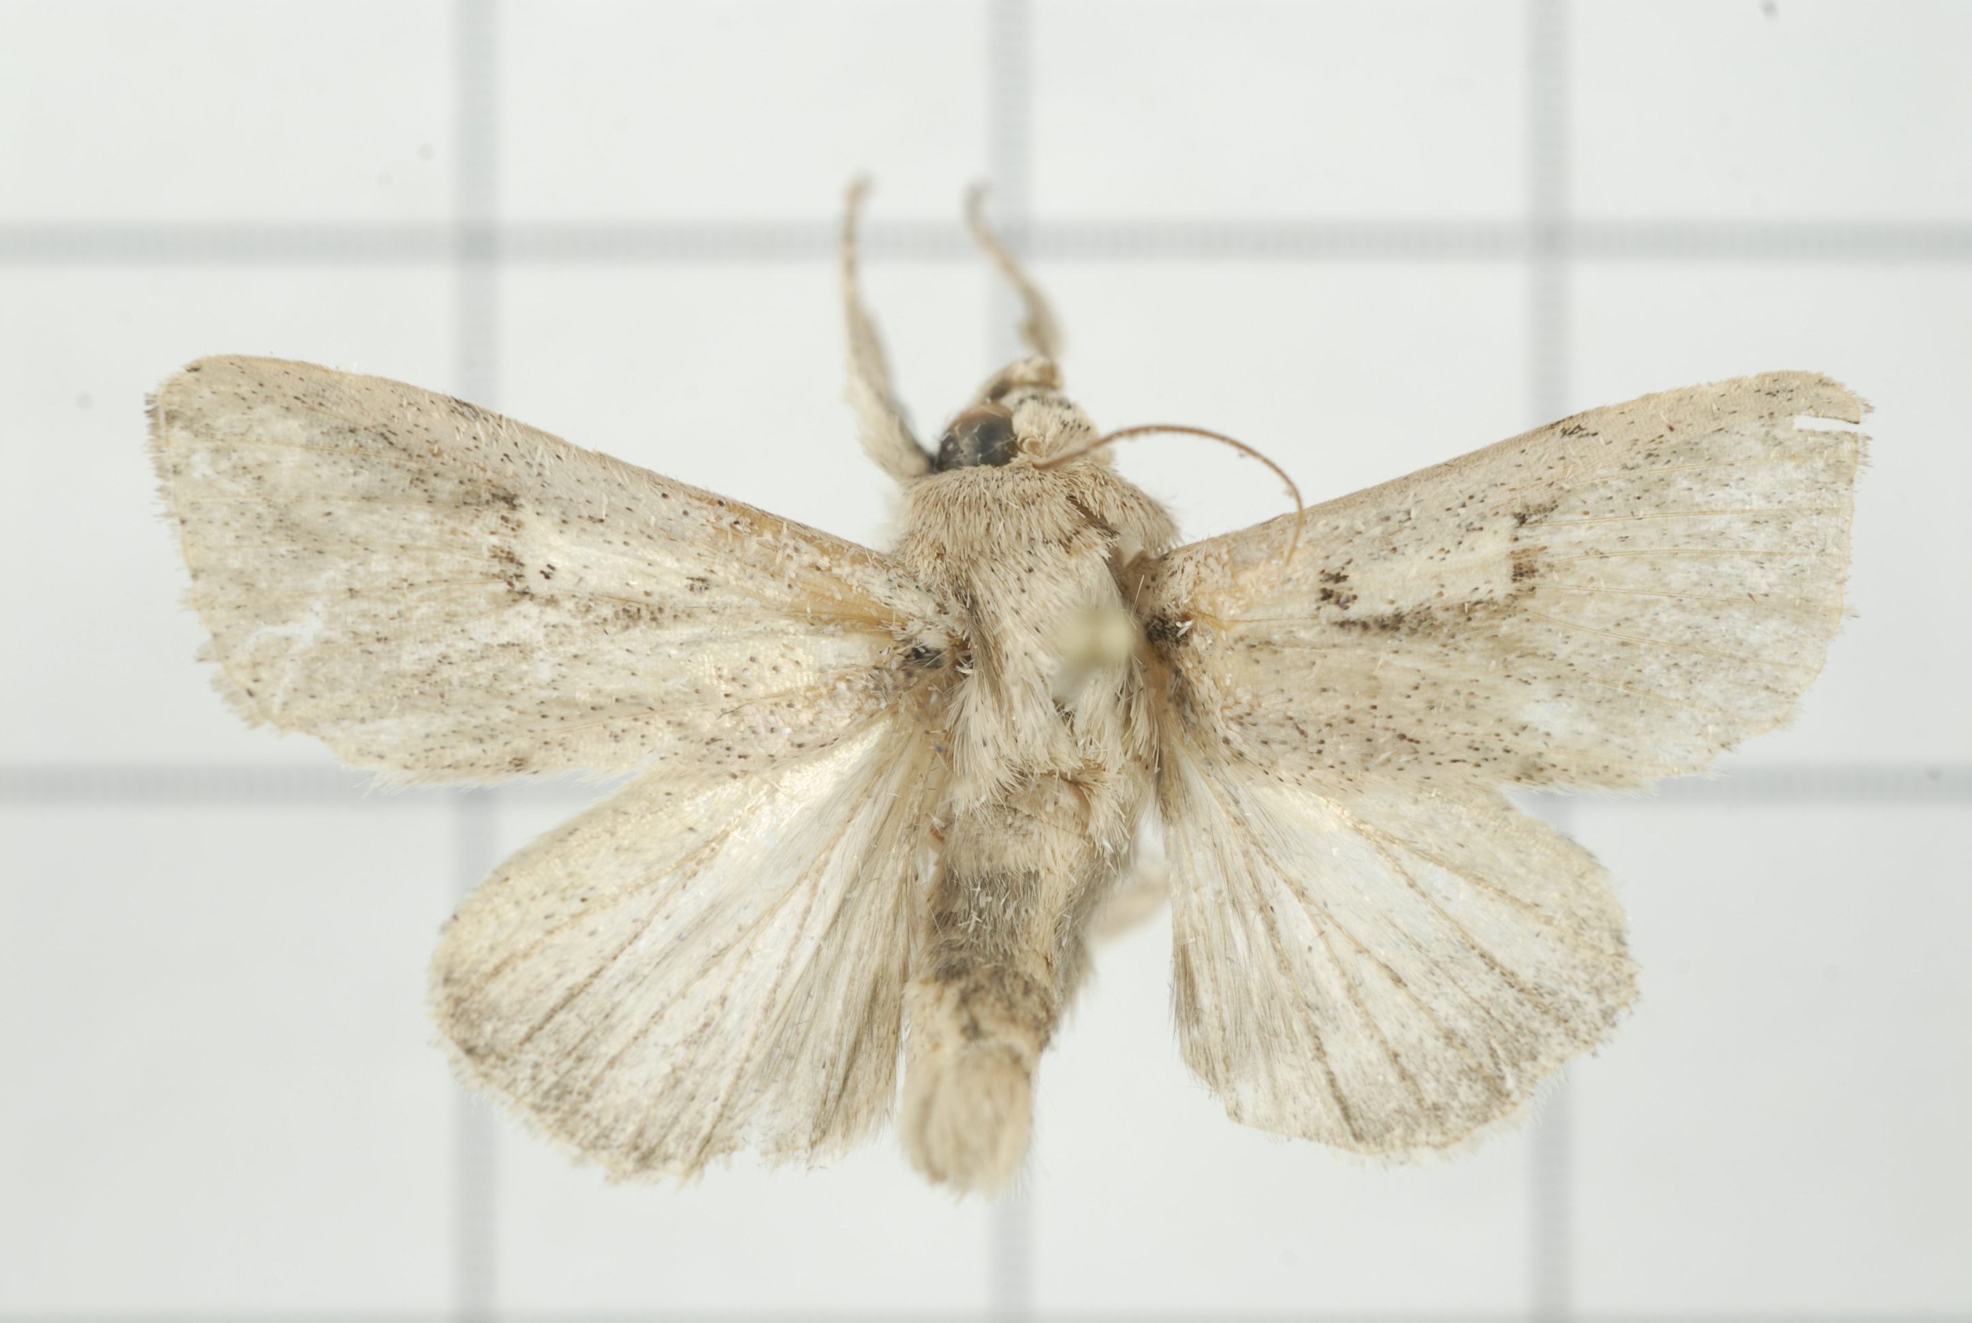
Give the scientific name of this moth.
Leucania yu
